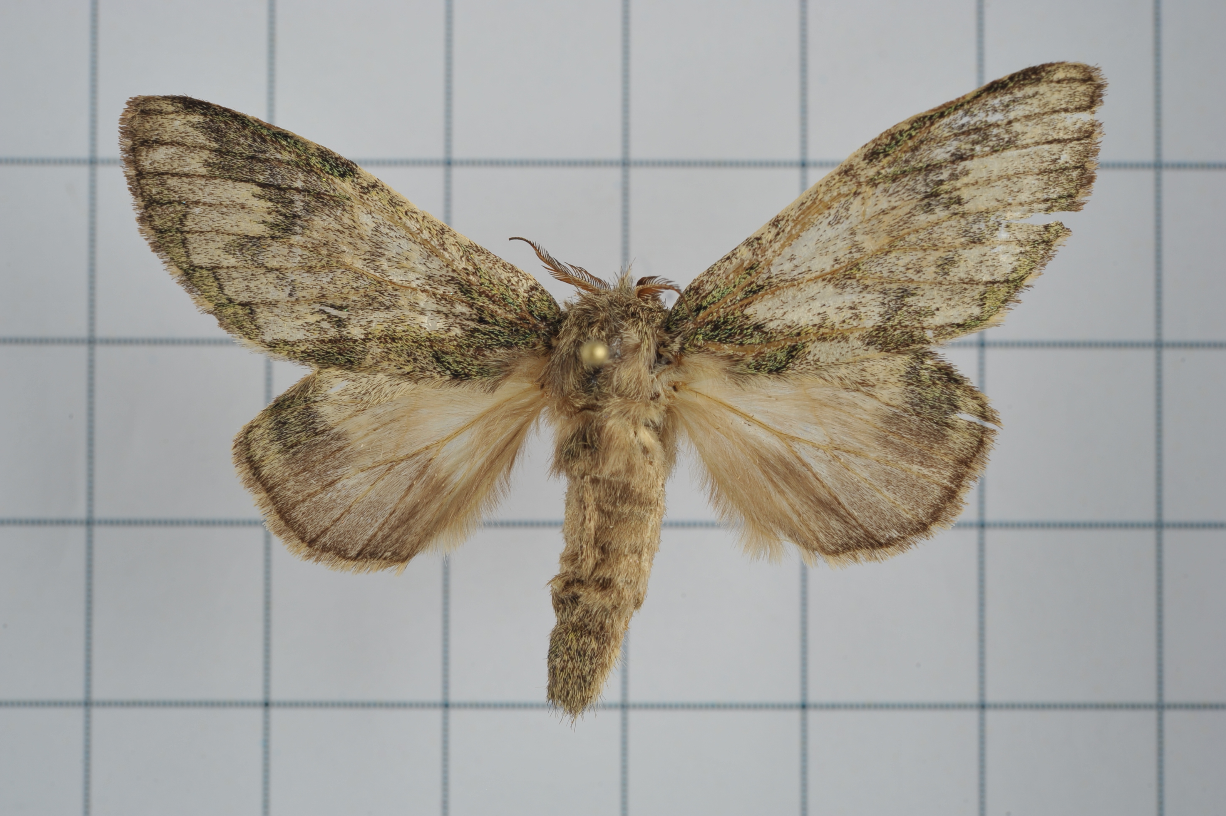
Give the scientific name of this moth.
Syntypistis umbrosa
